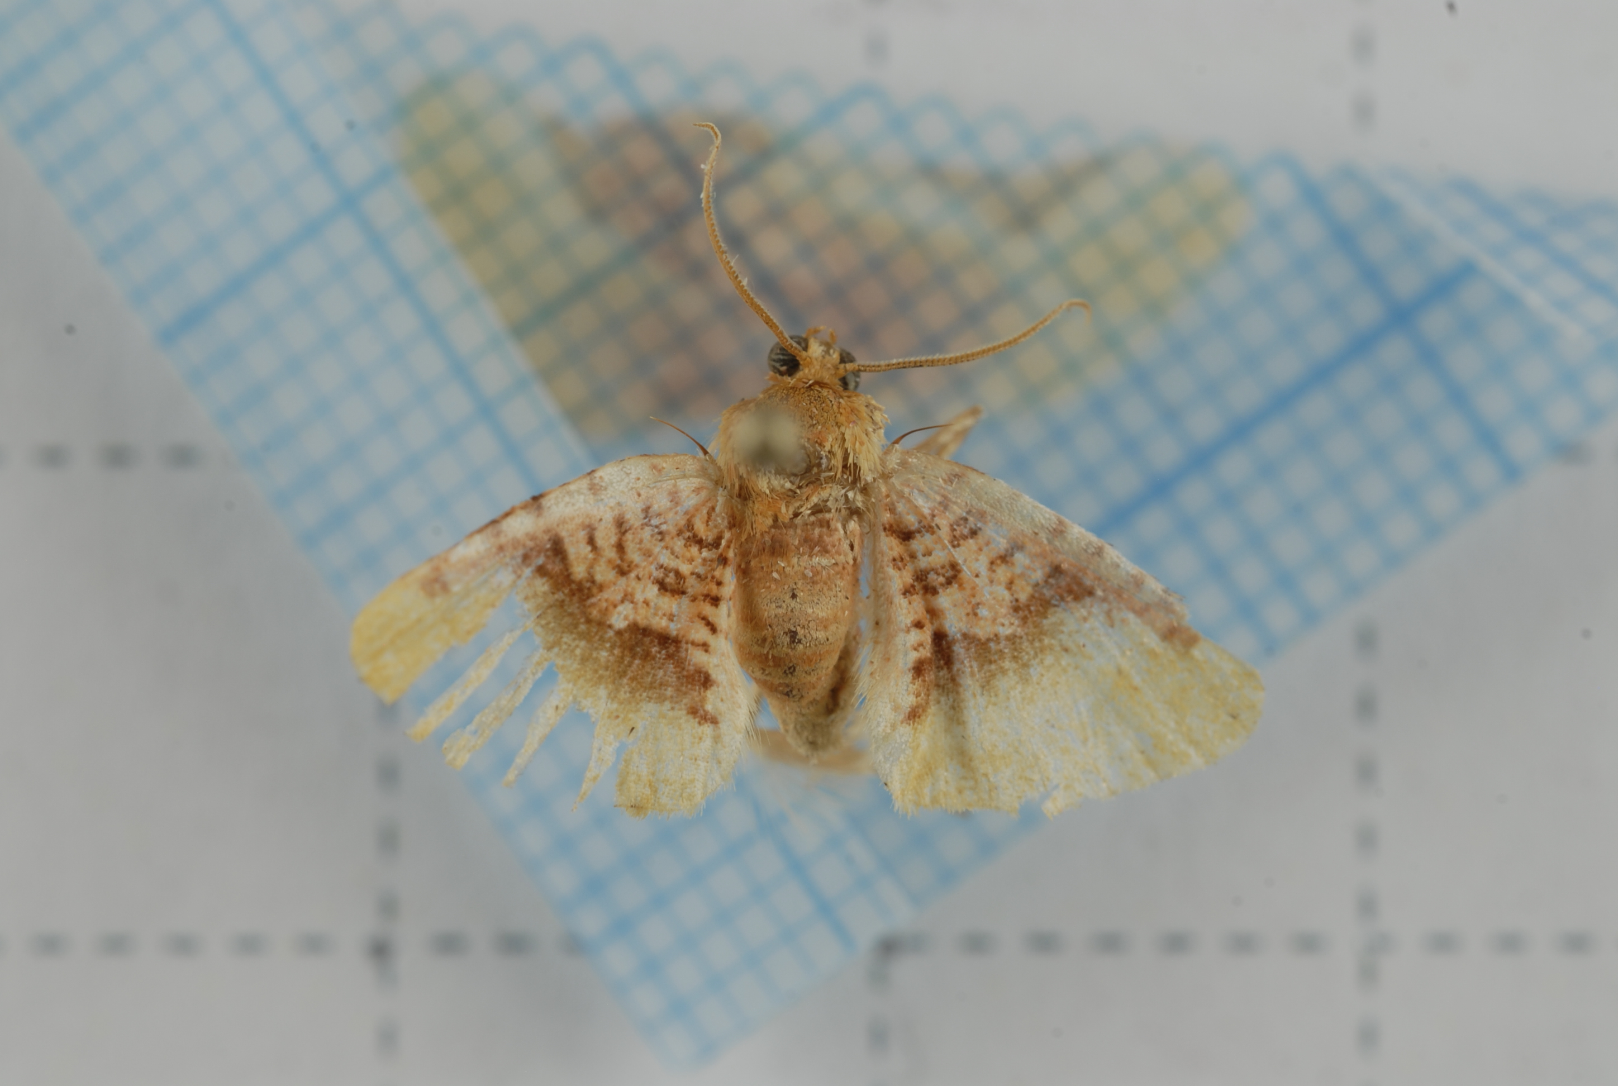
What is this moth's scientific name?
Pyrinioides sinuosus
